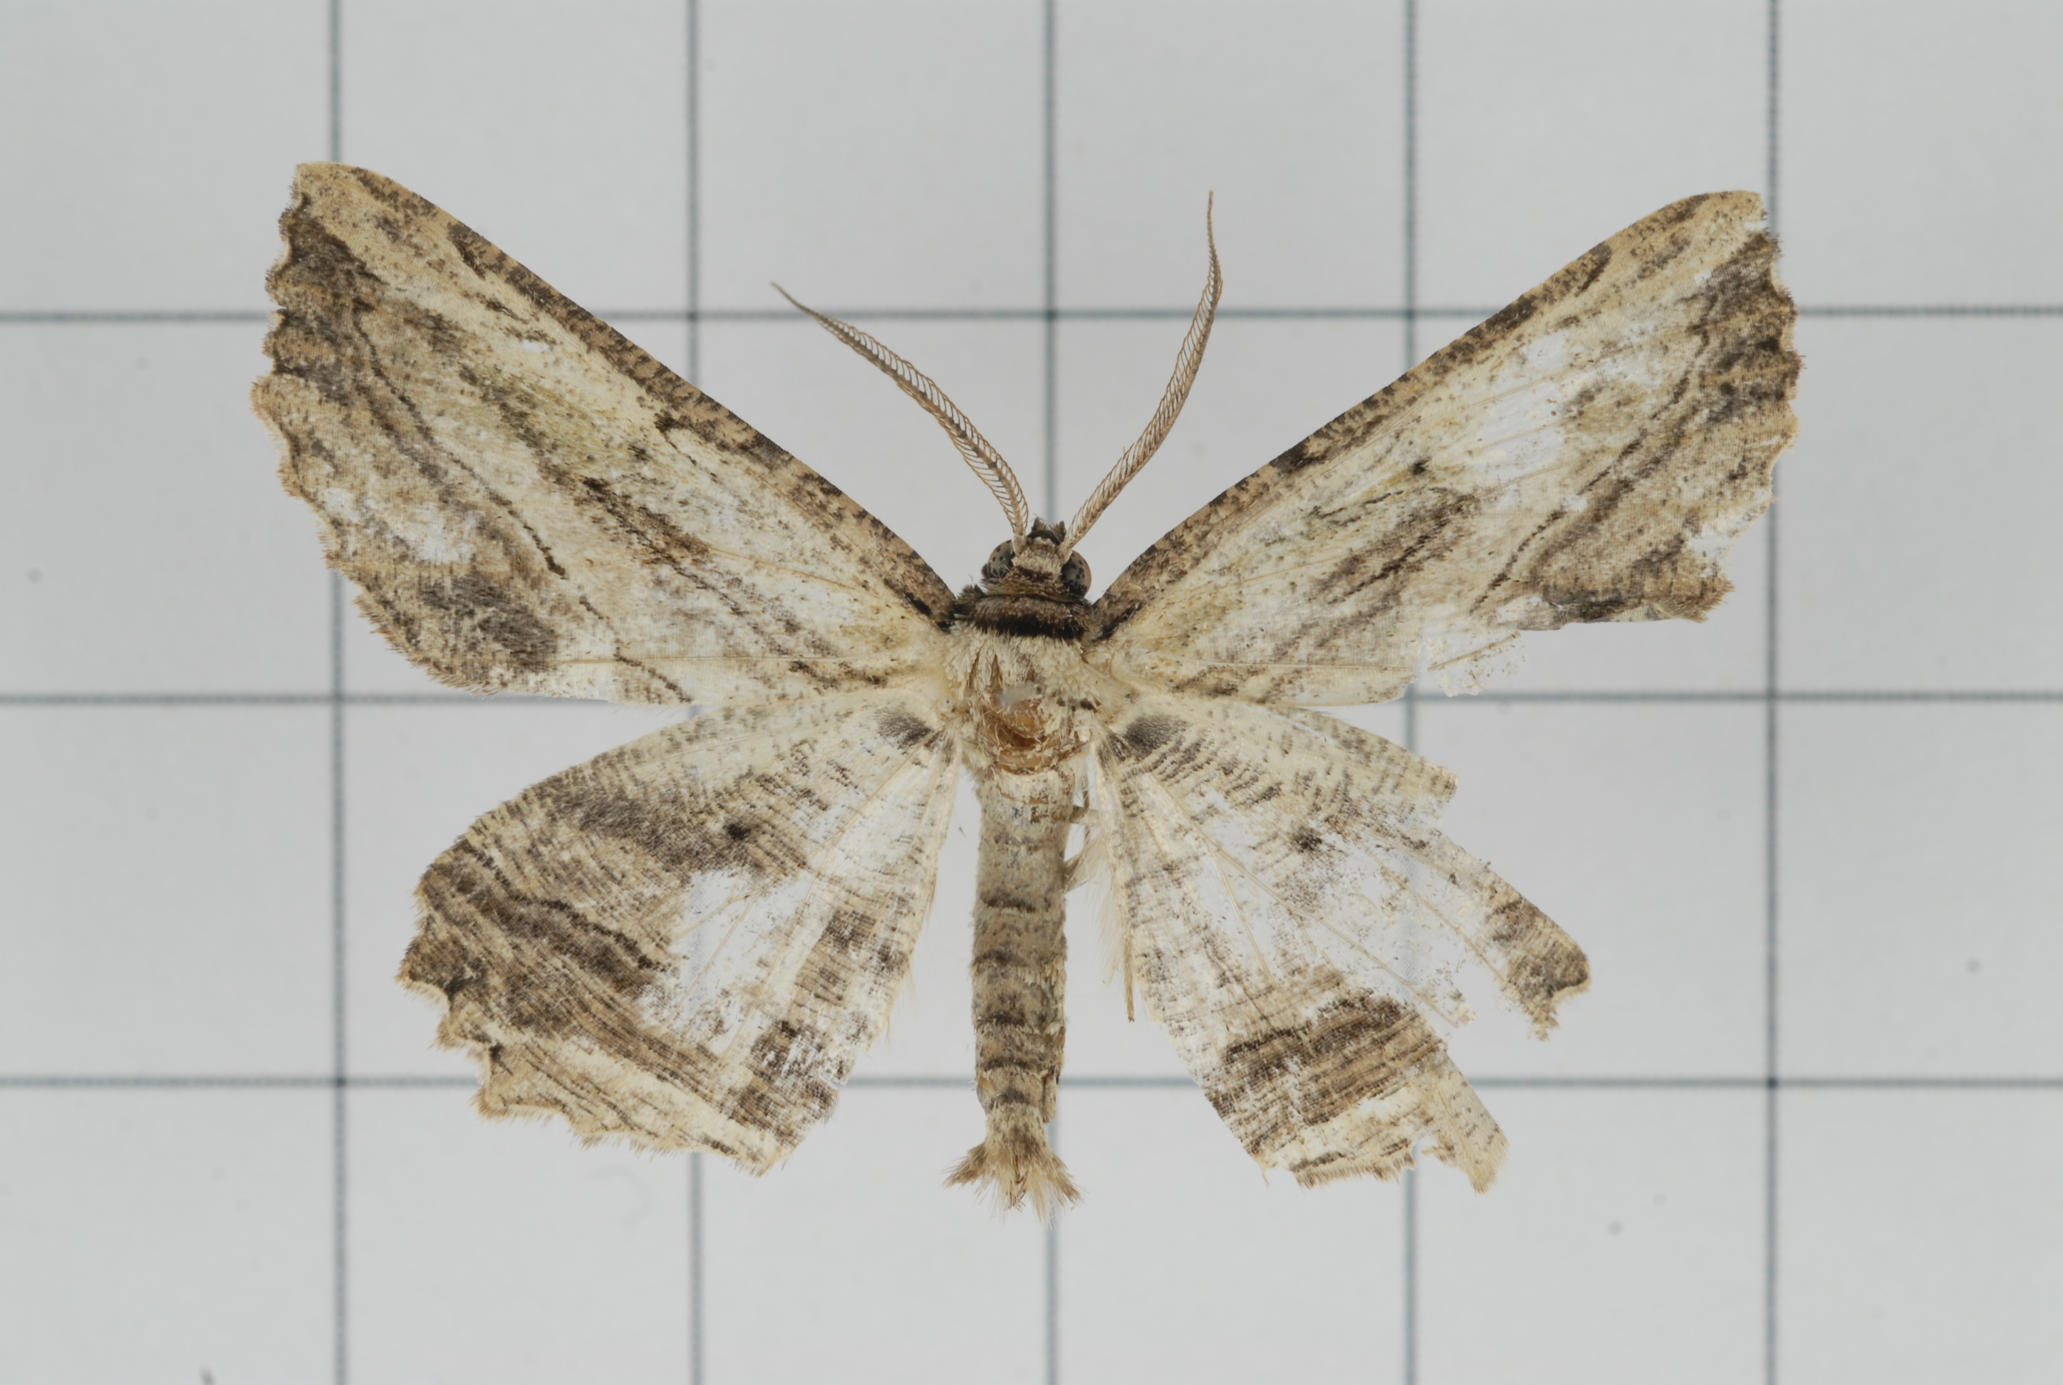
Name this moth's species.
Menophra parahumeraria
